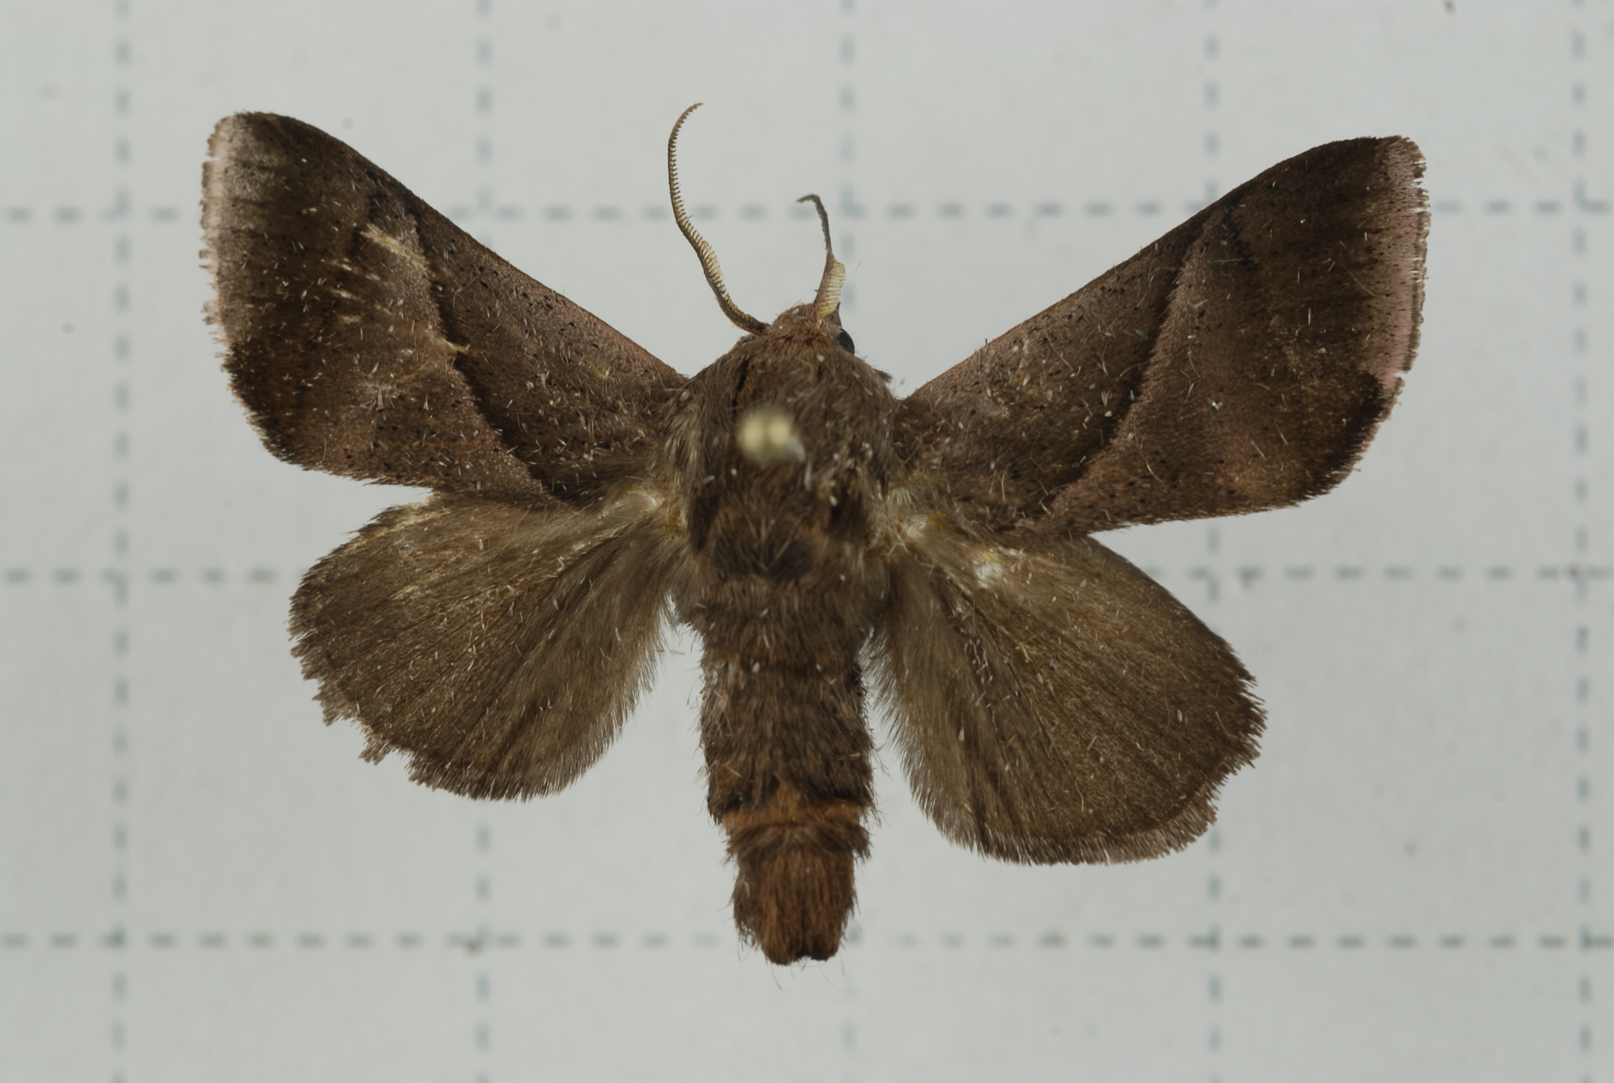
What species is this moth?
Setora postornata
